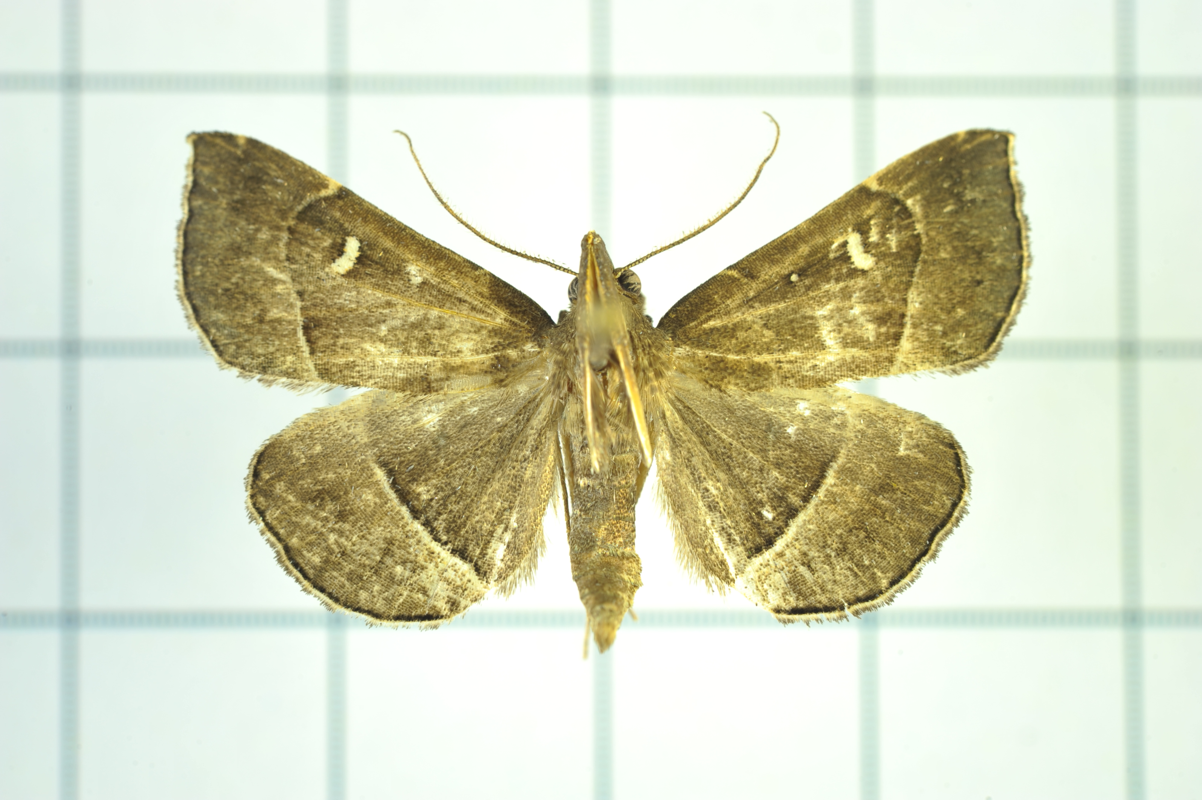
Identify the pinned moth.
Cidariplura gladiata
